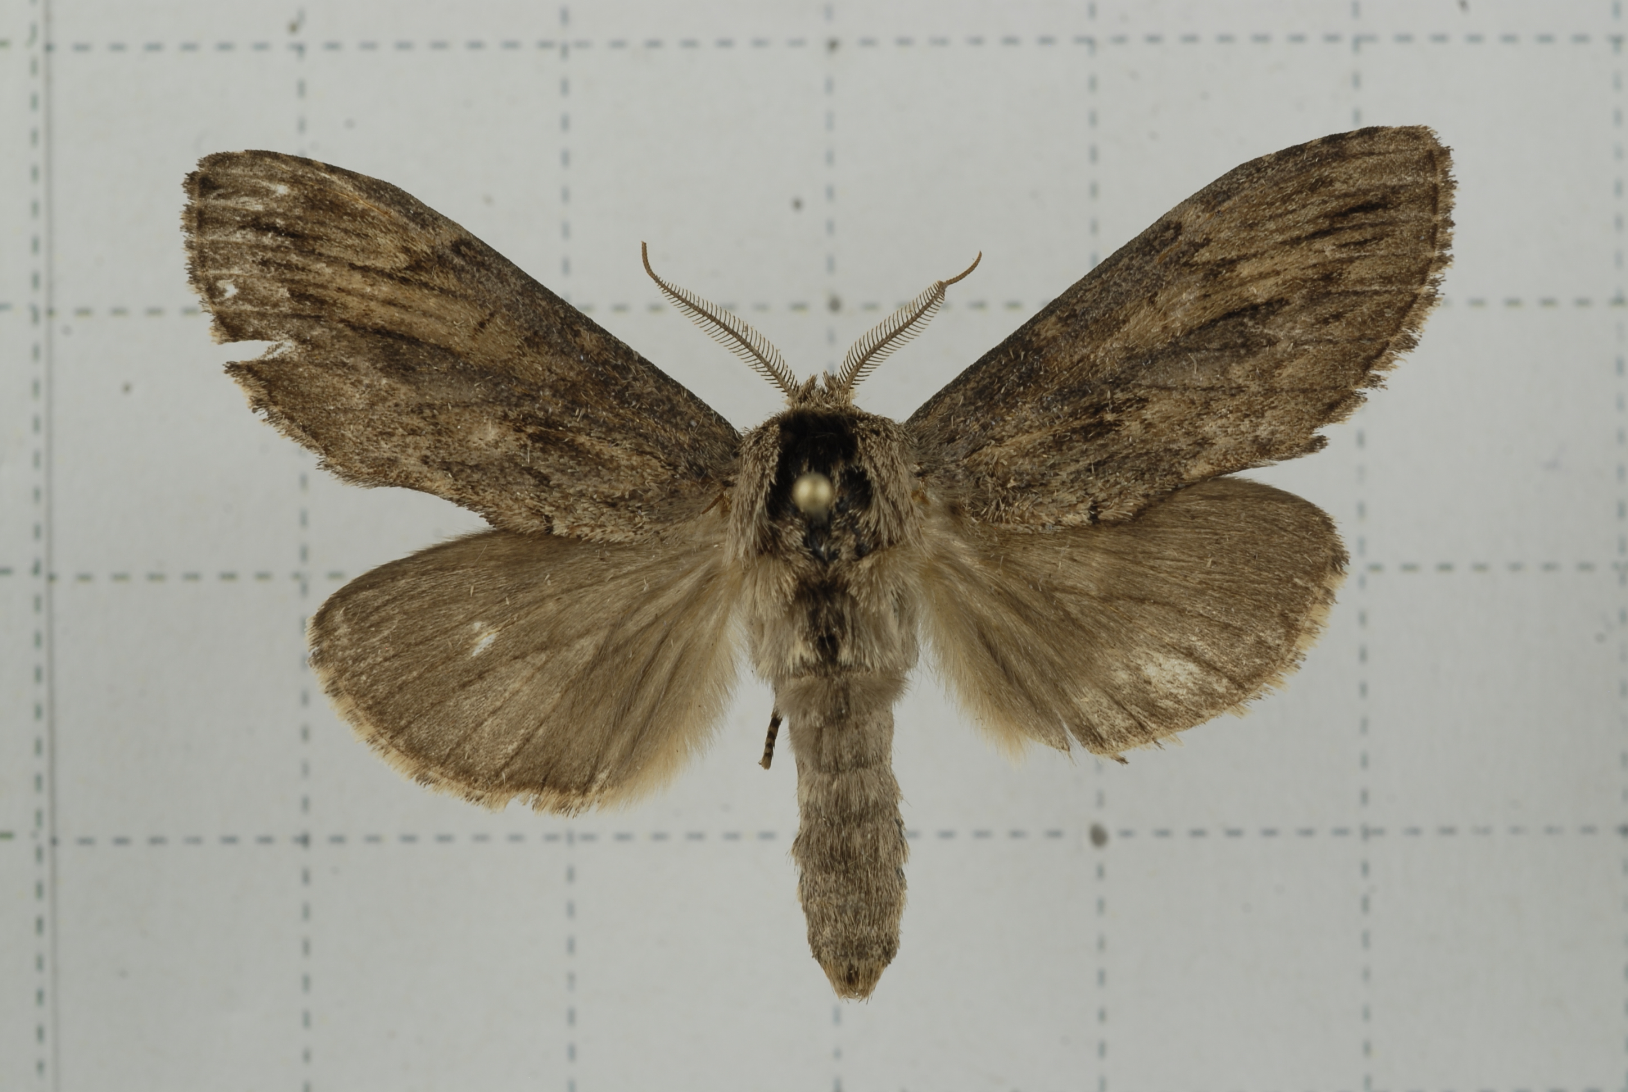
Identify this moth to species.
Allodontoides tenebrosa
